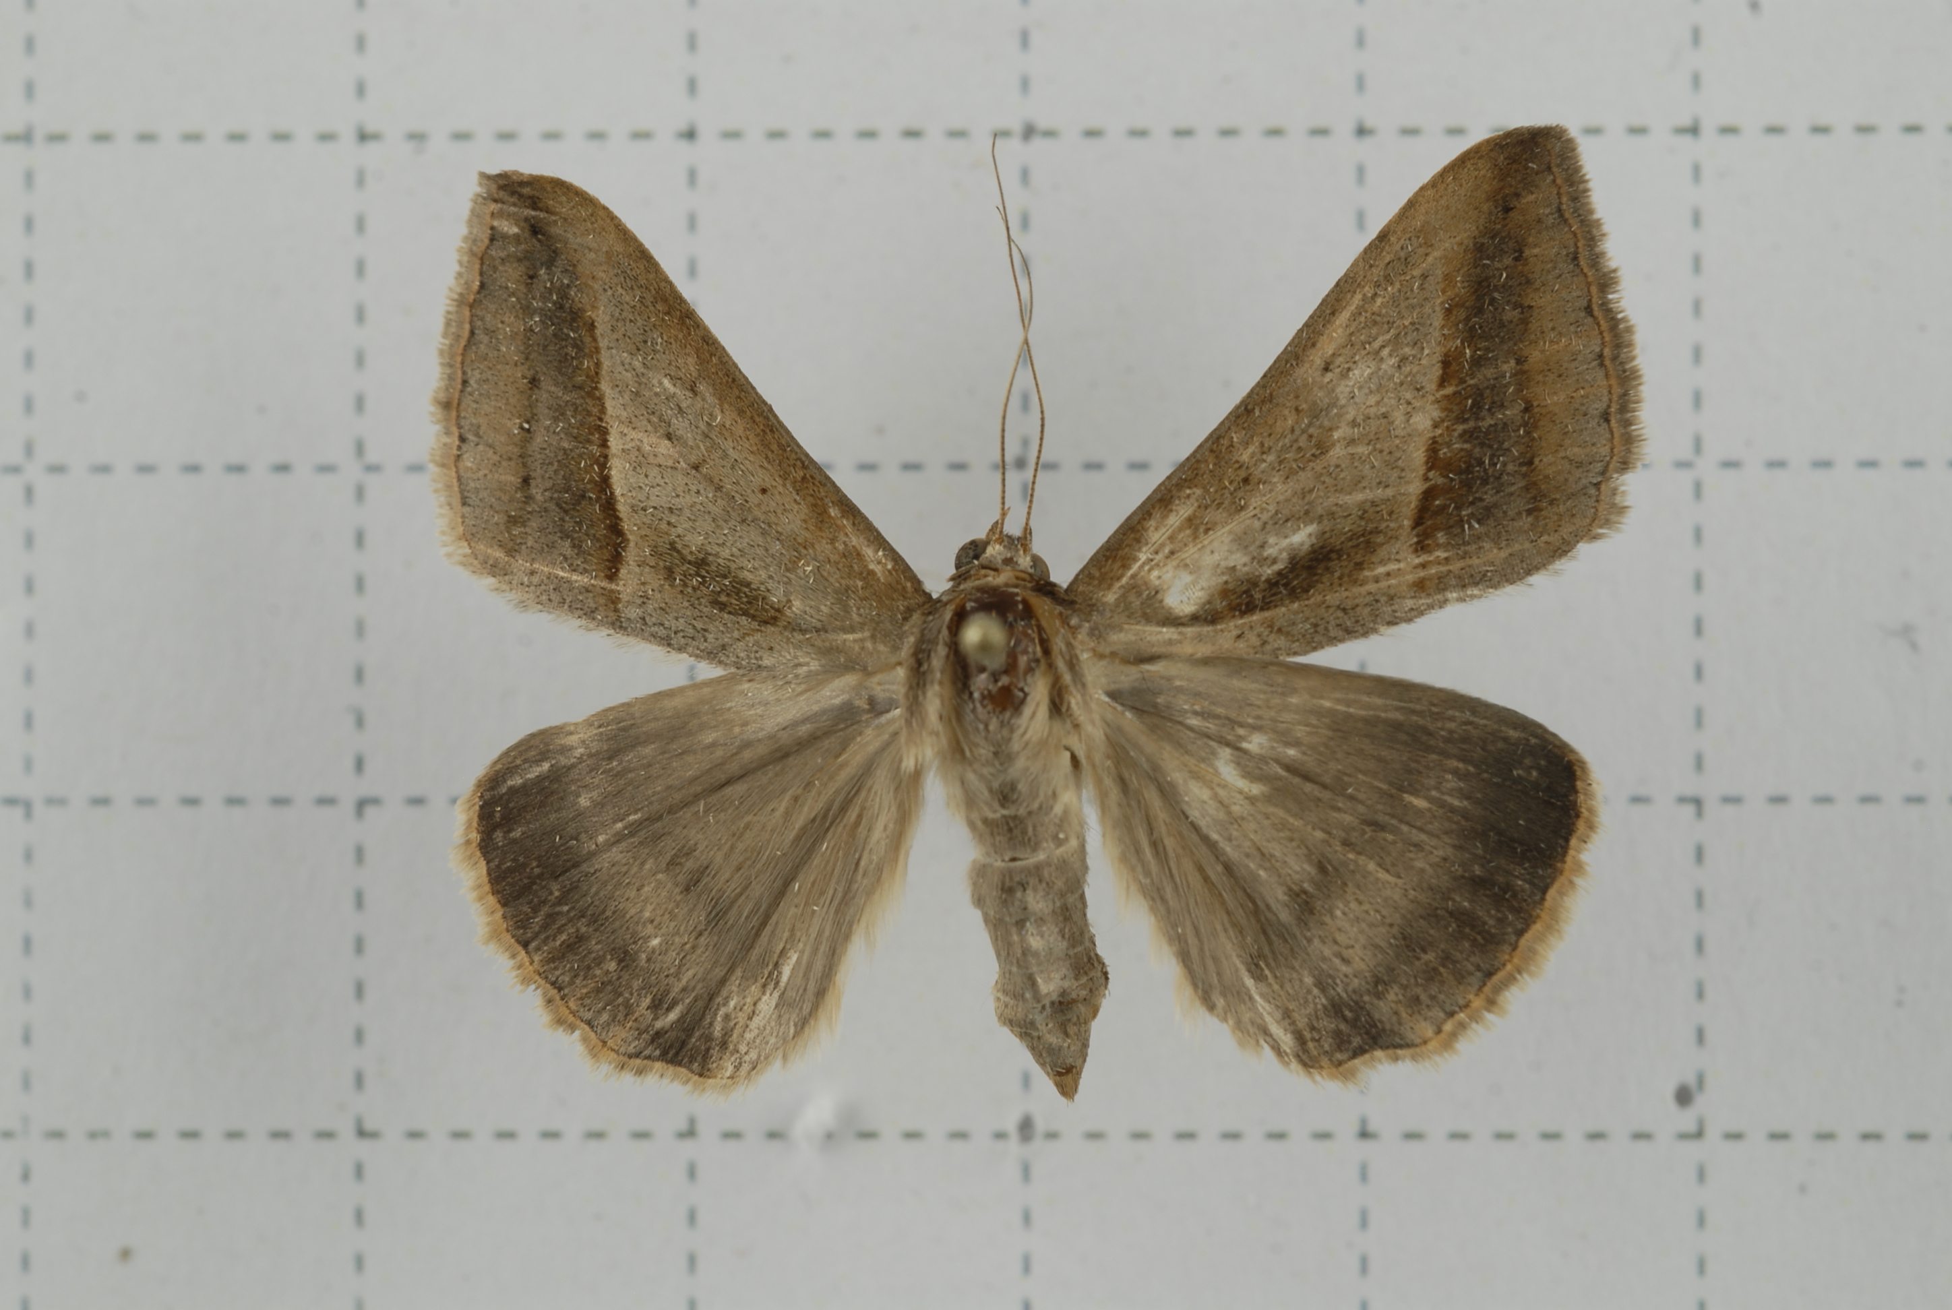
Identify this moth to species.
Mocis frugalis
